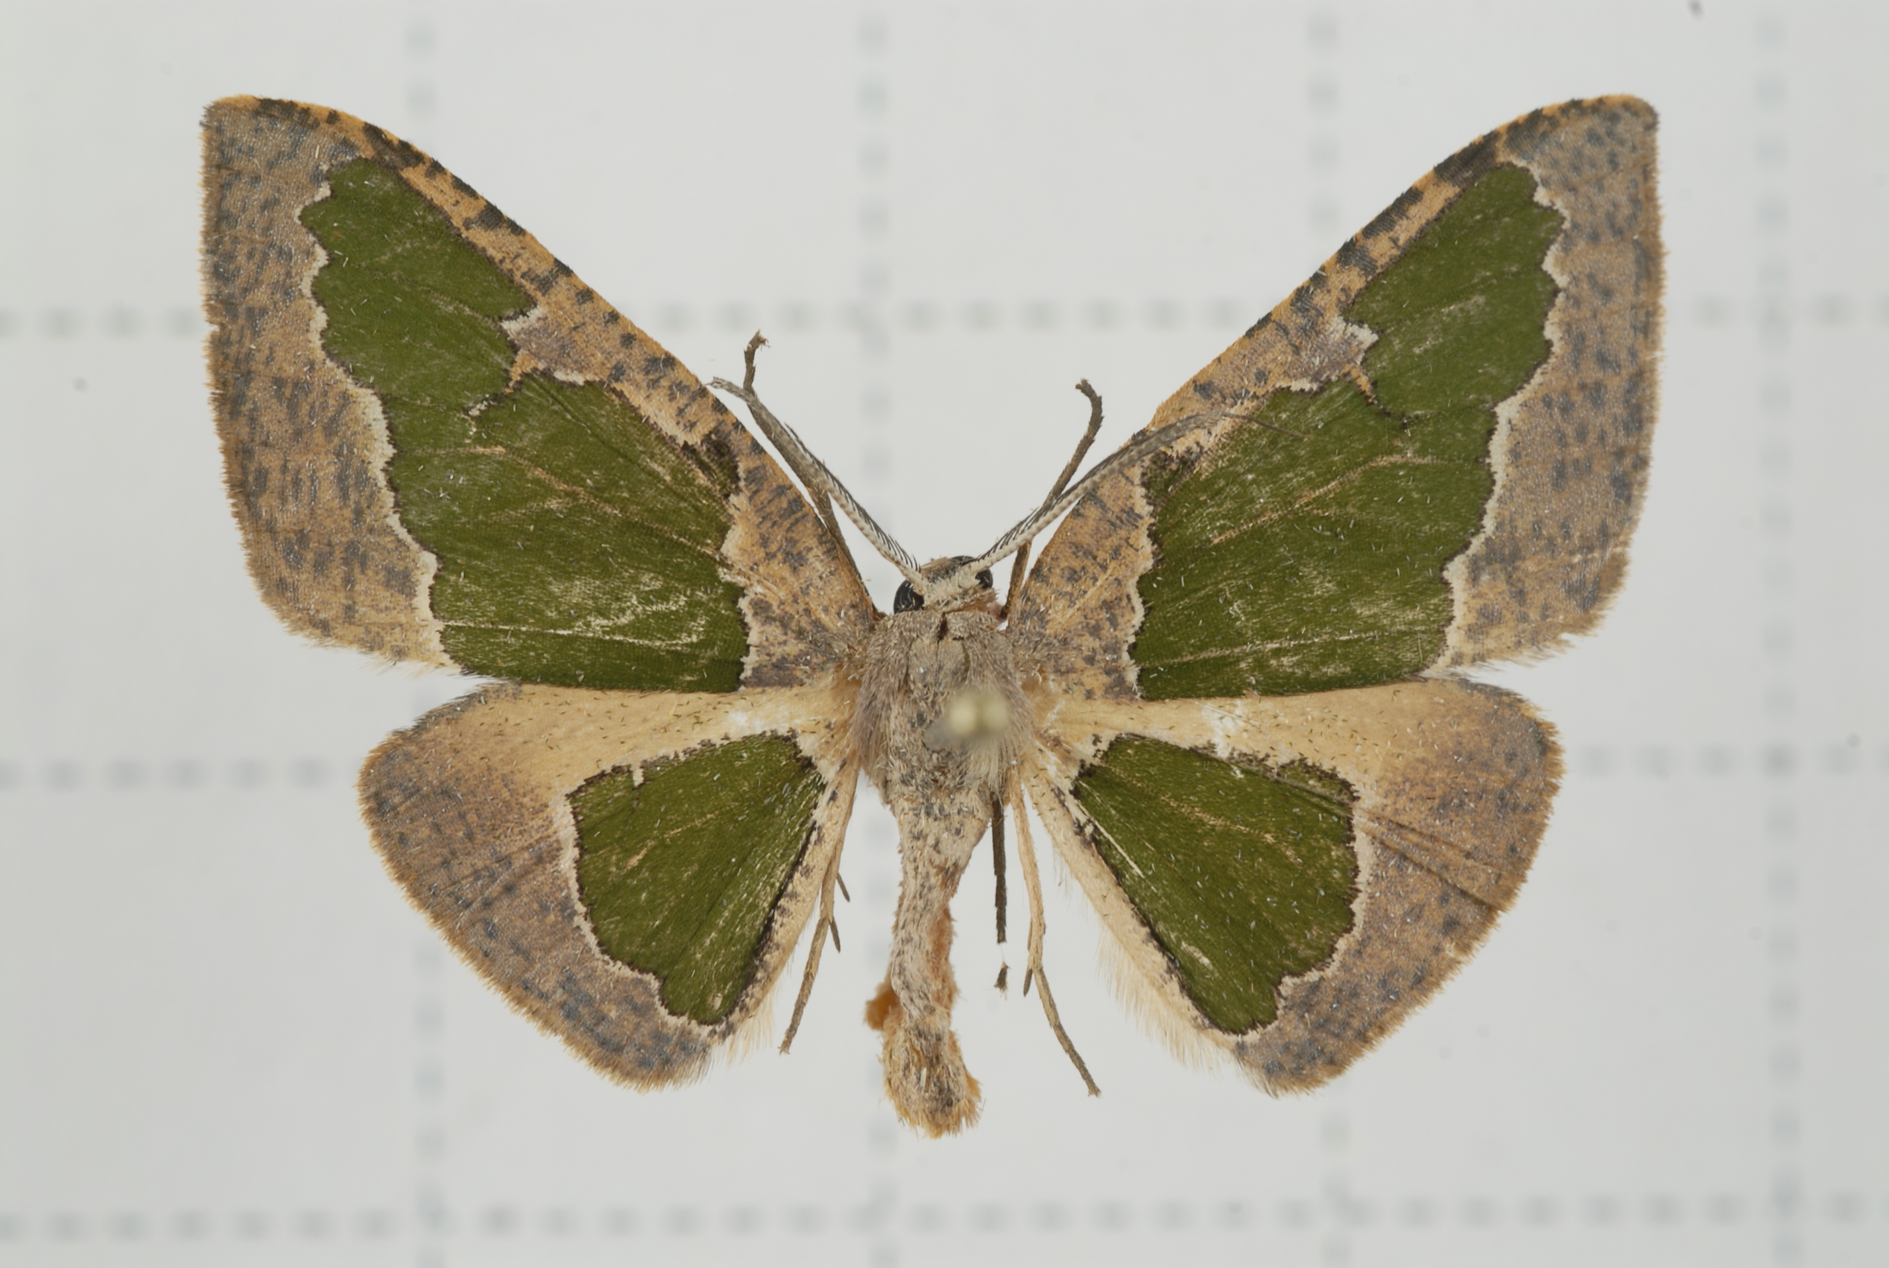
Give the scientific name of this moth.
Celenna festivaria formosensis
